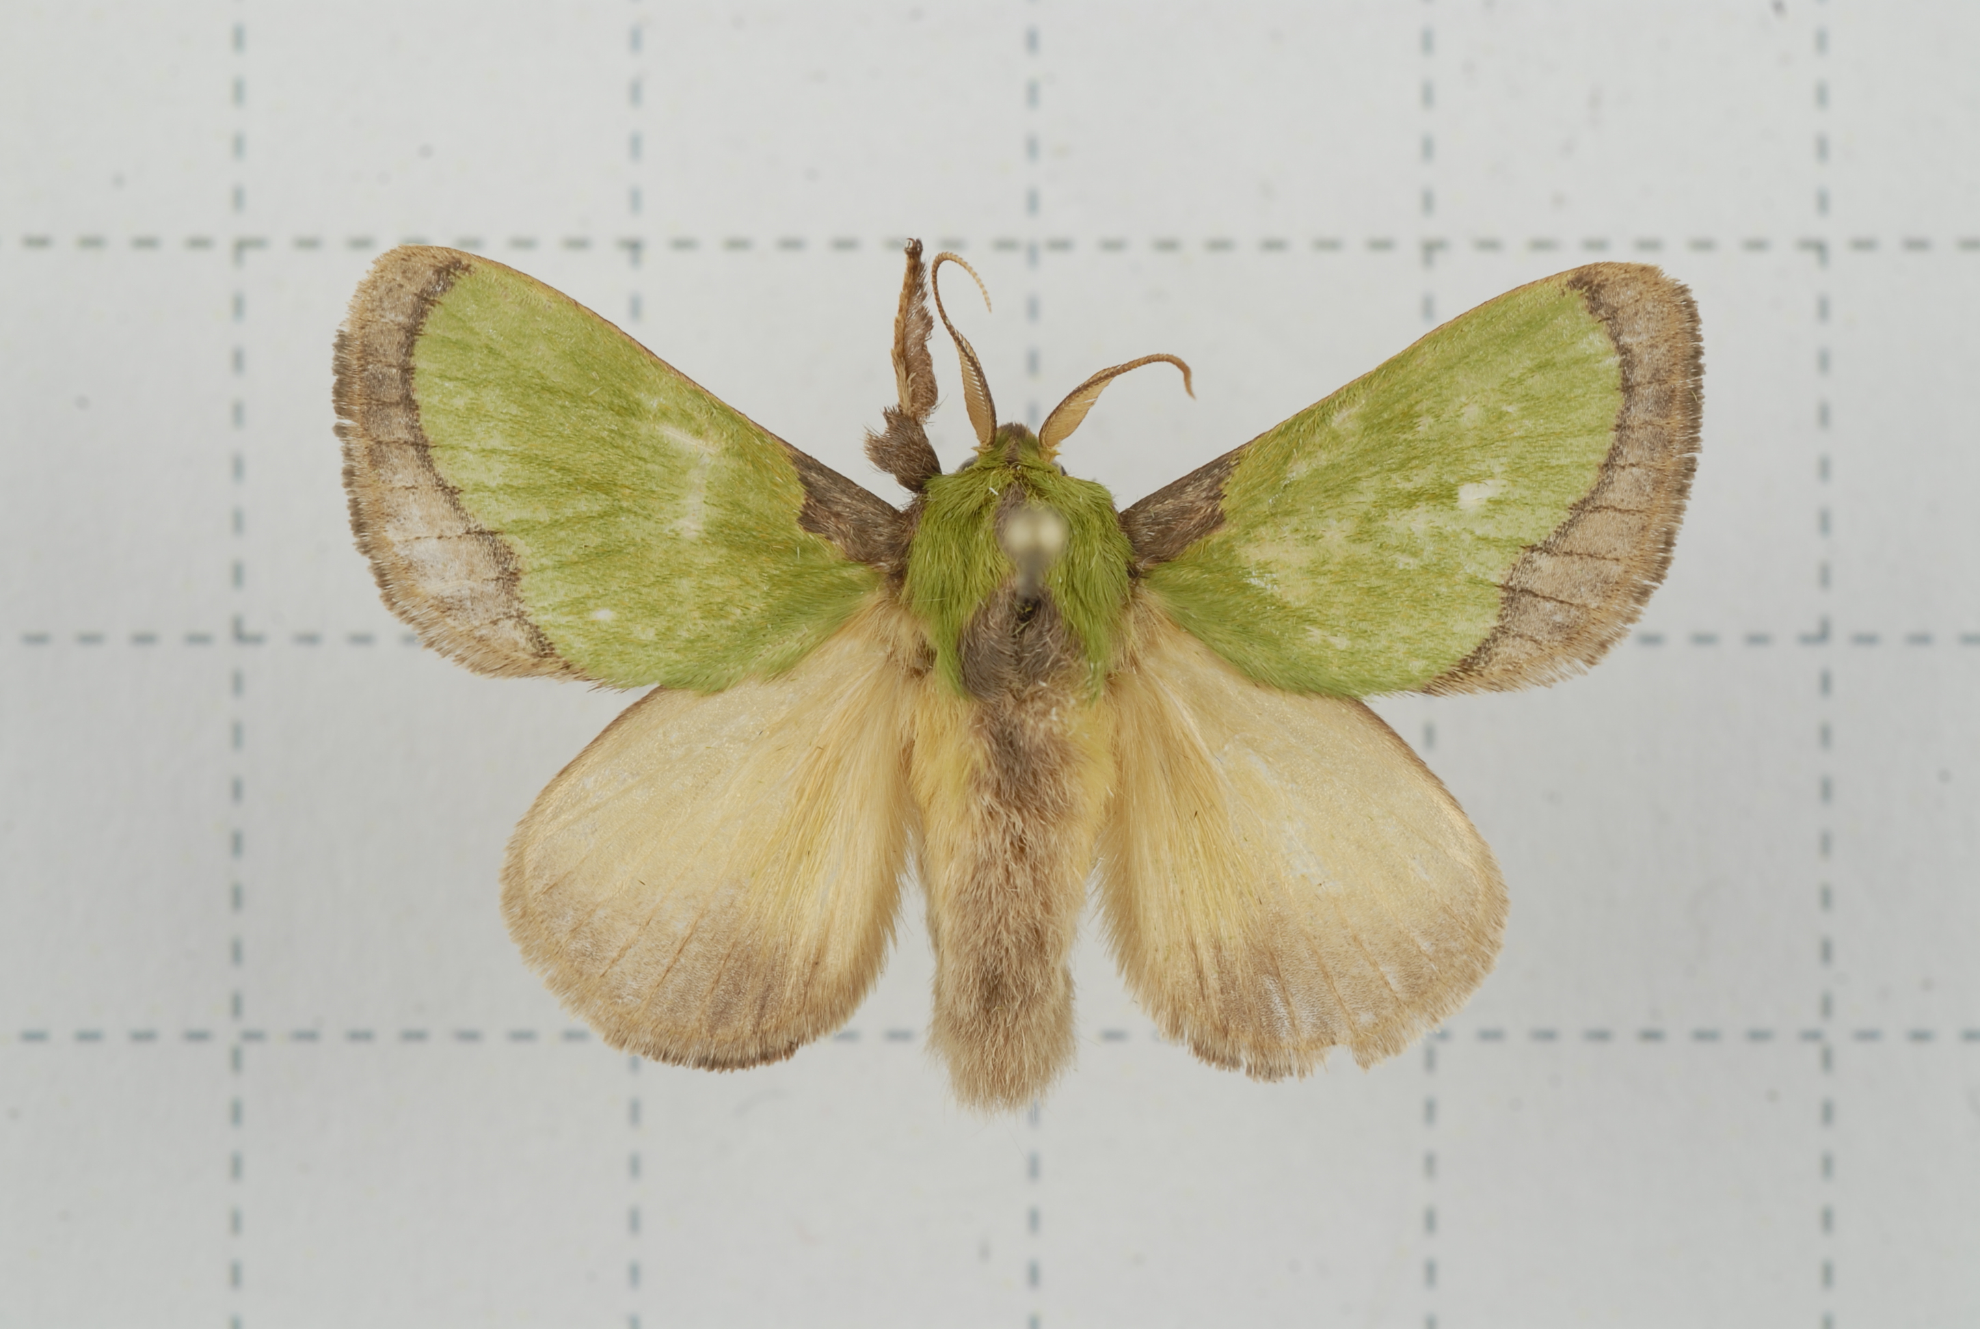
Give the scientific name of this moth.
Parasa shirakii
